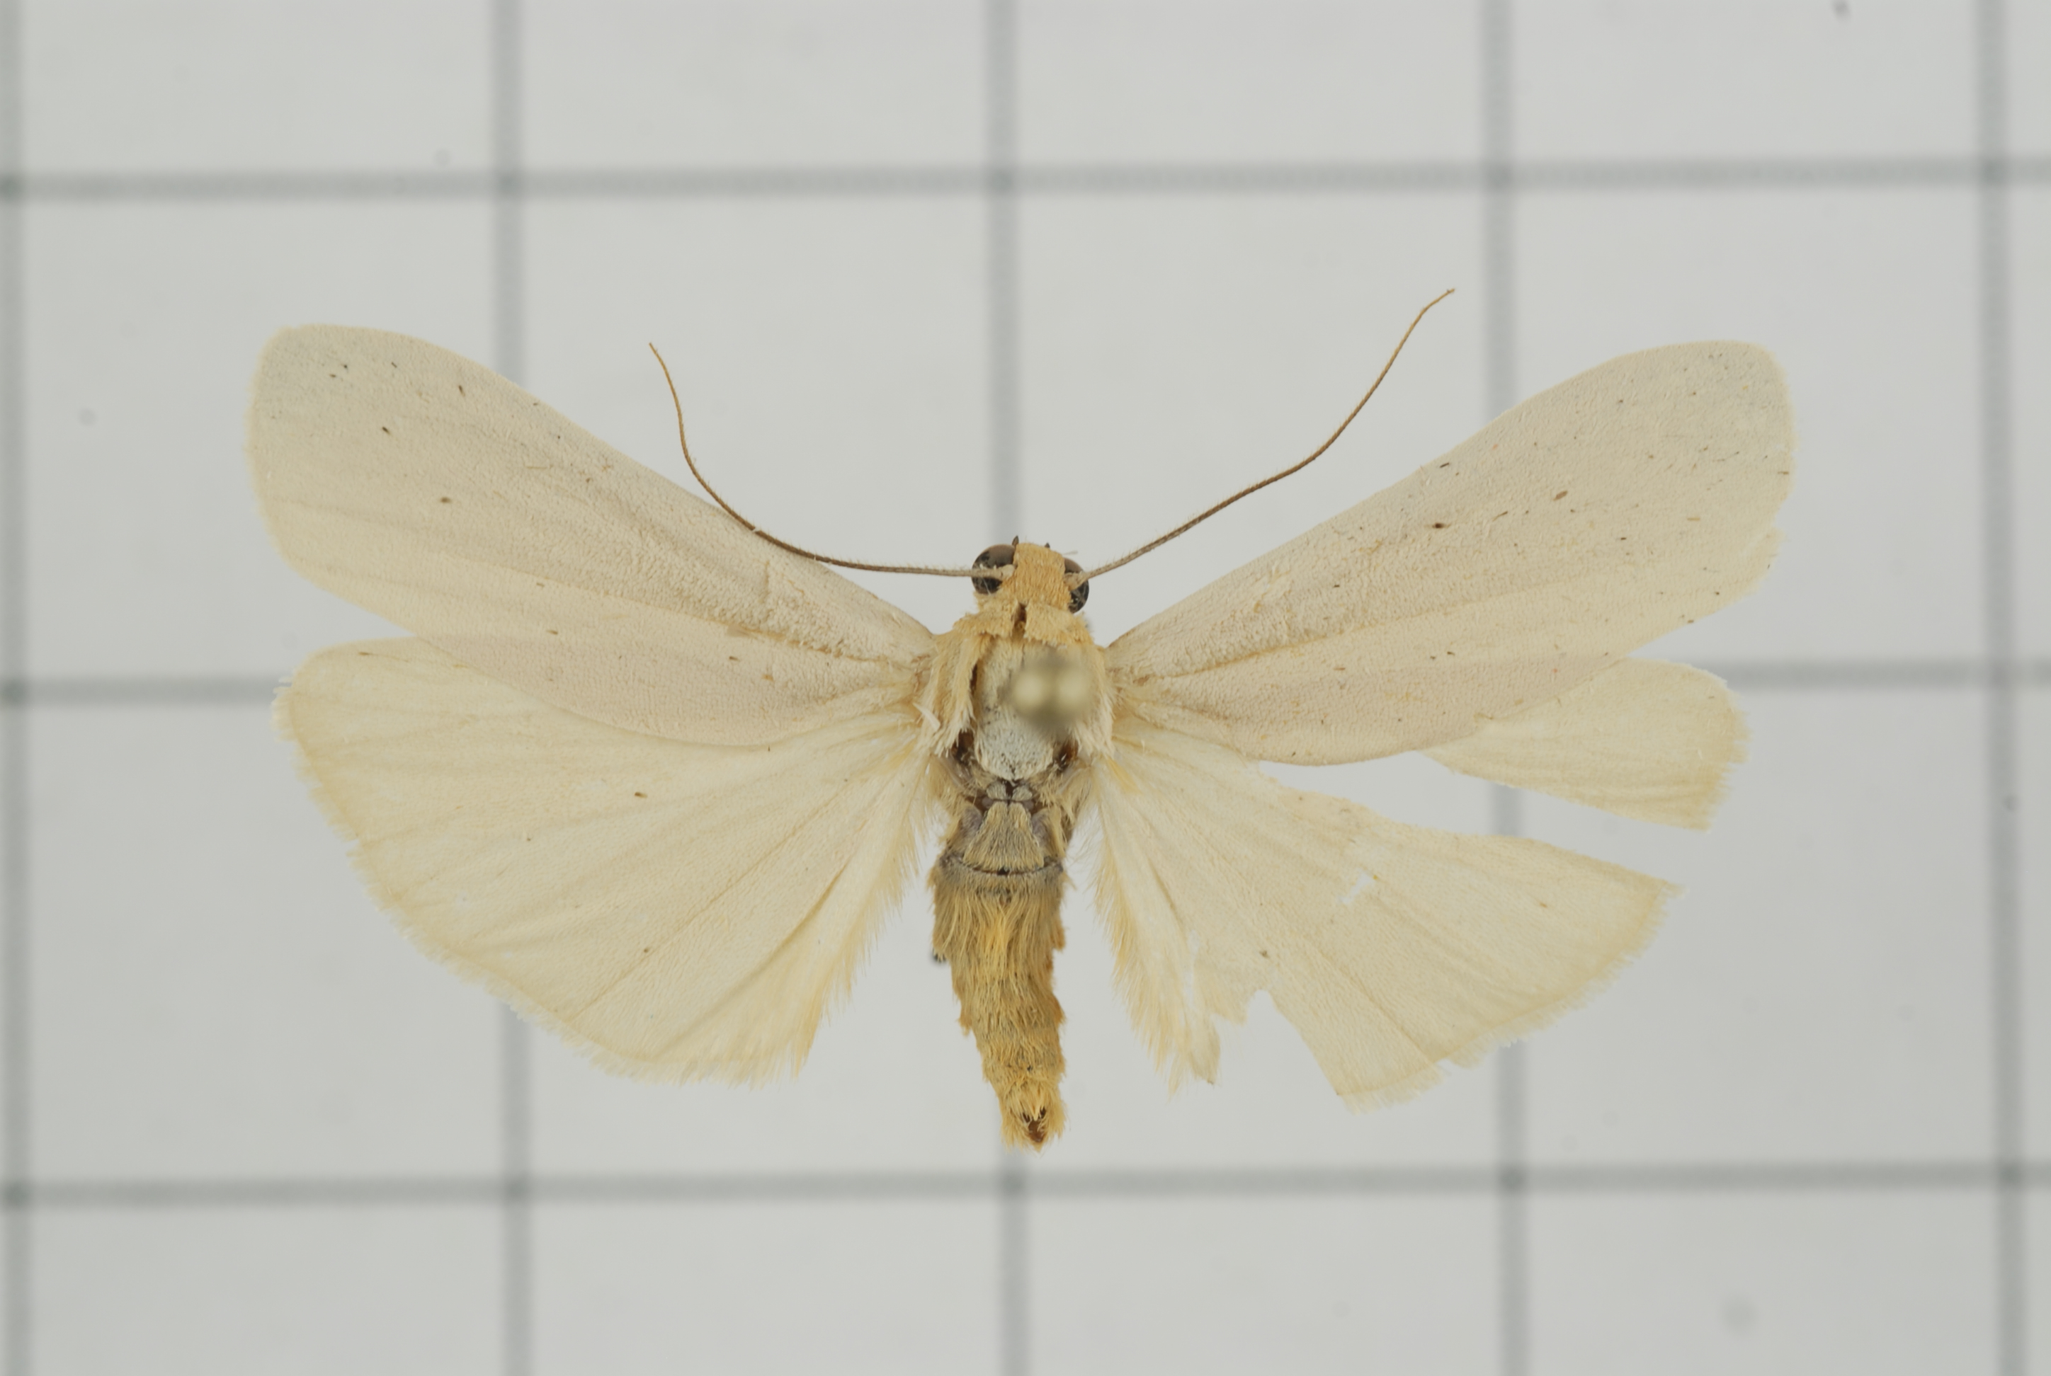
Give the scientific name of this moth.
Eilema ranrunensis
